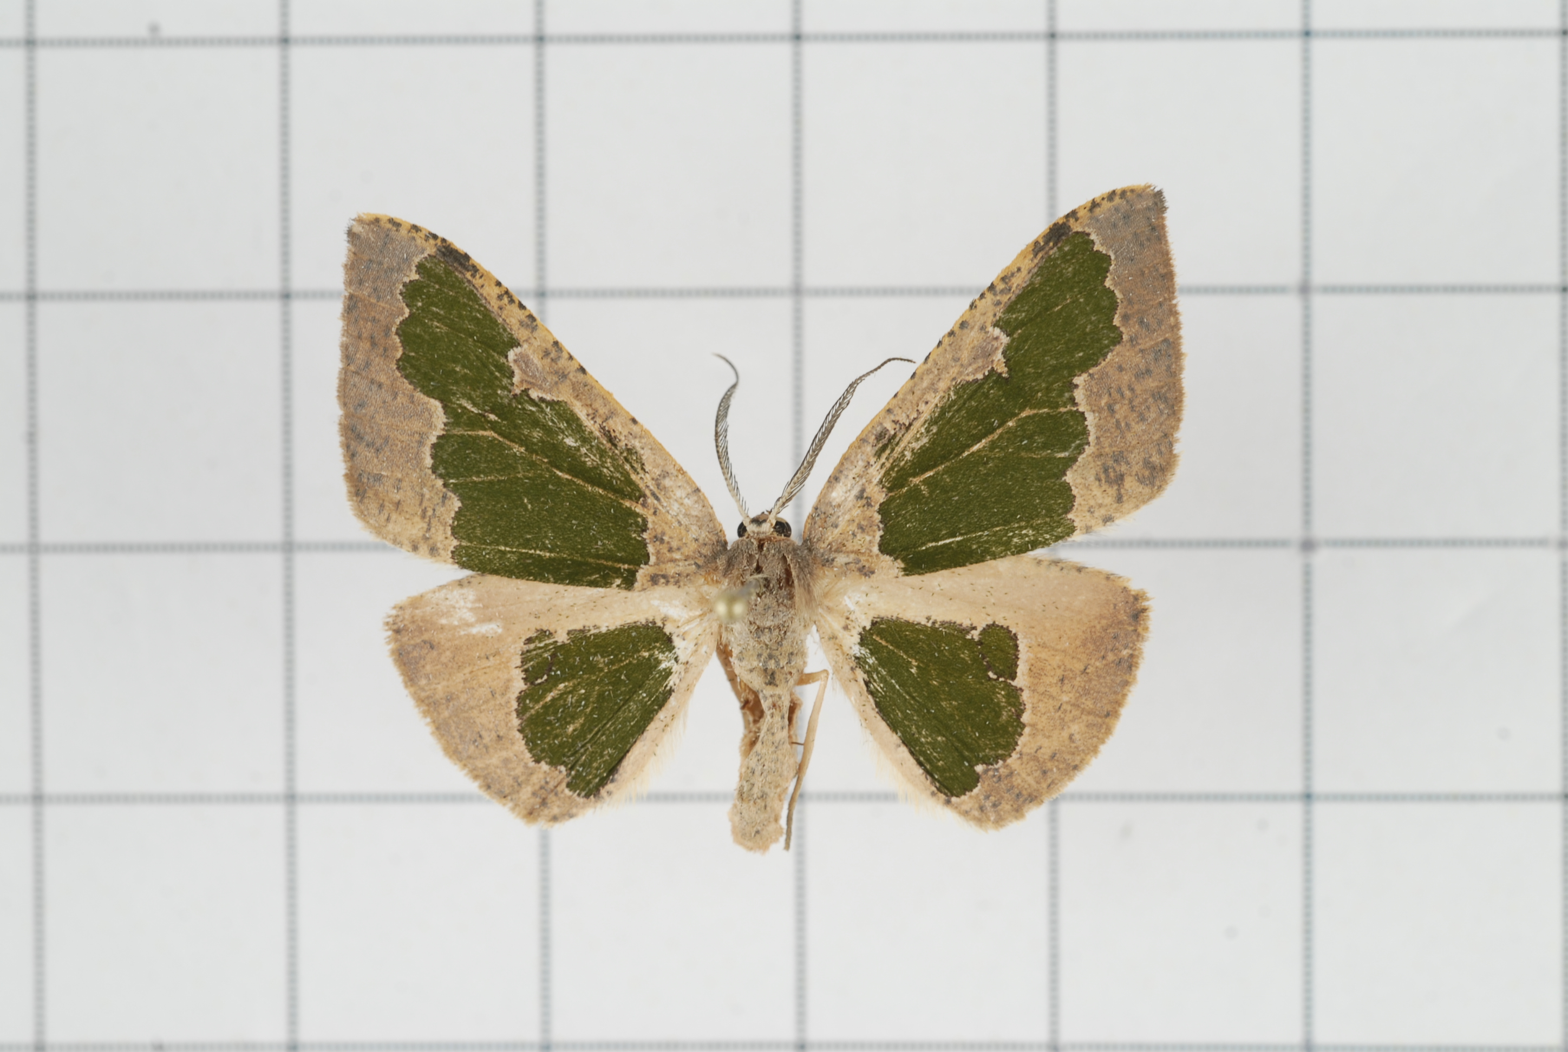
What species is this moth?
Celenna festivaria formosensis
